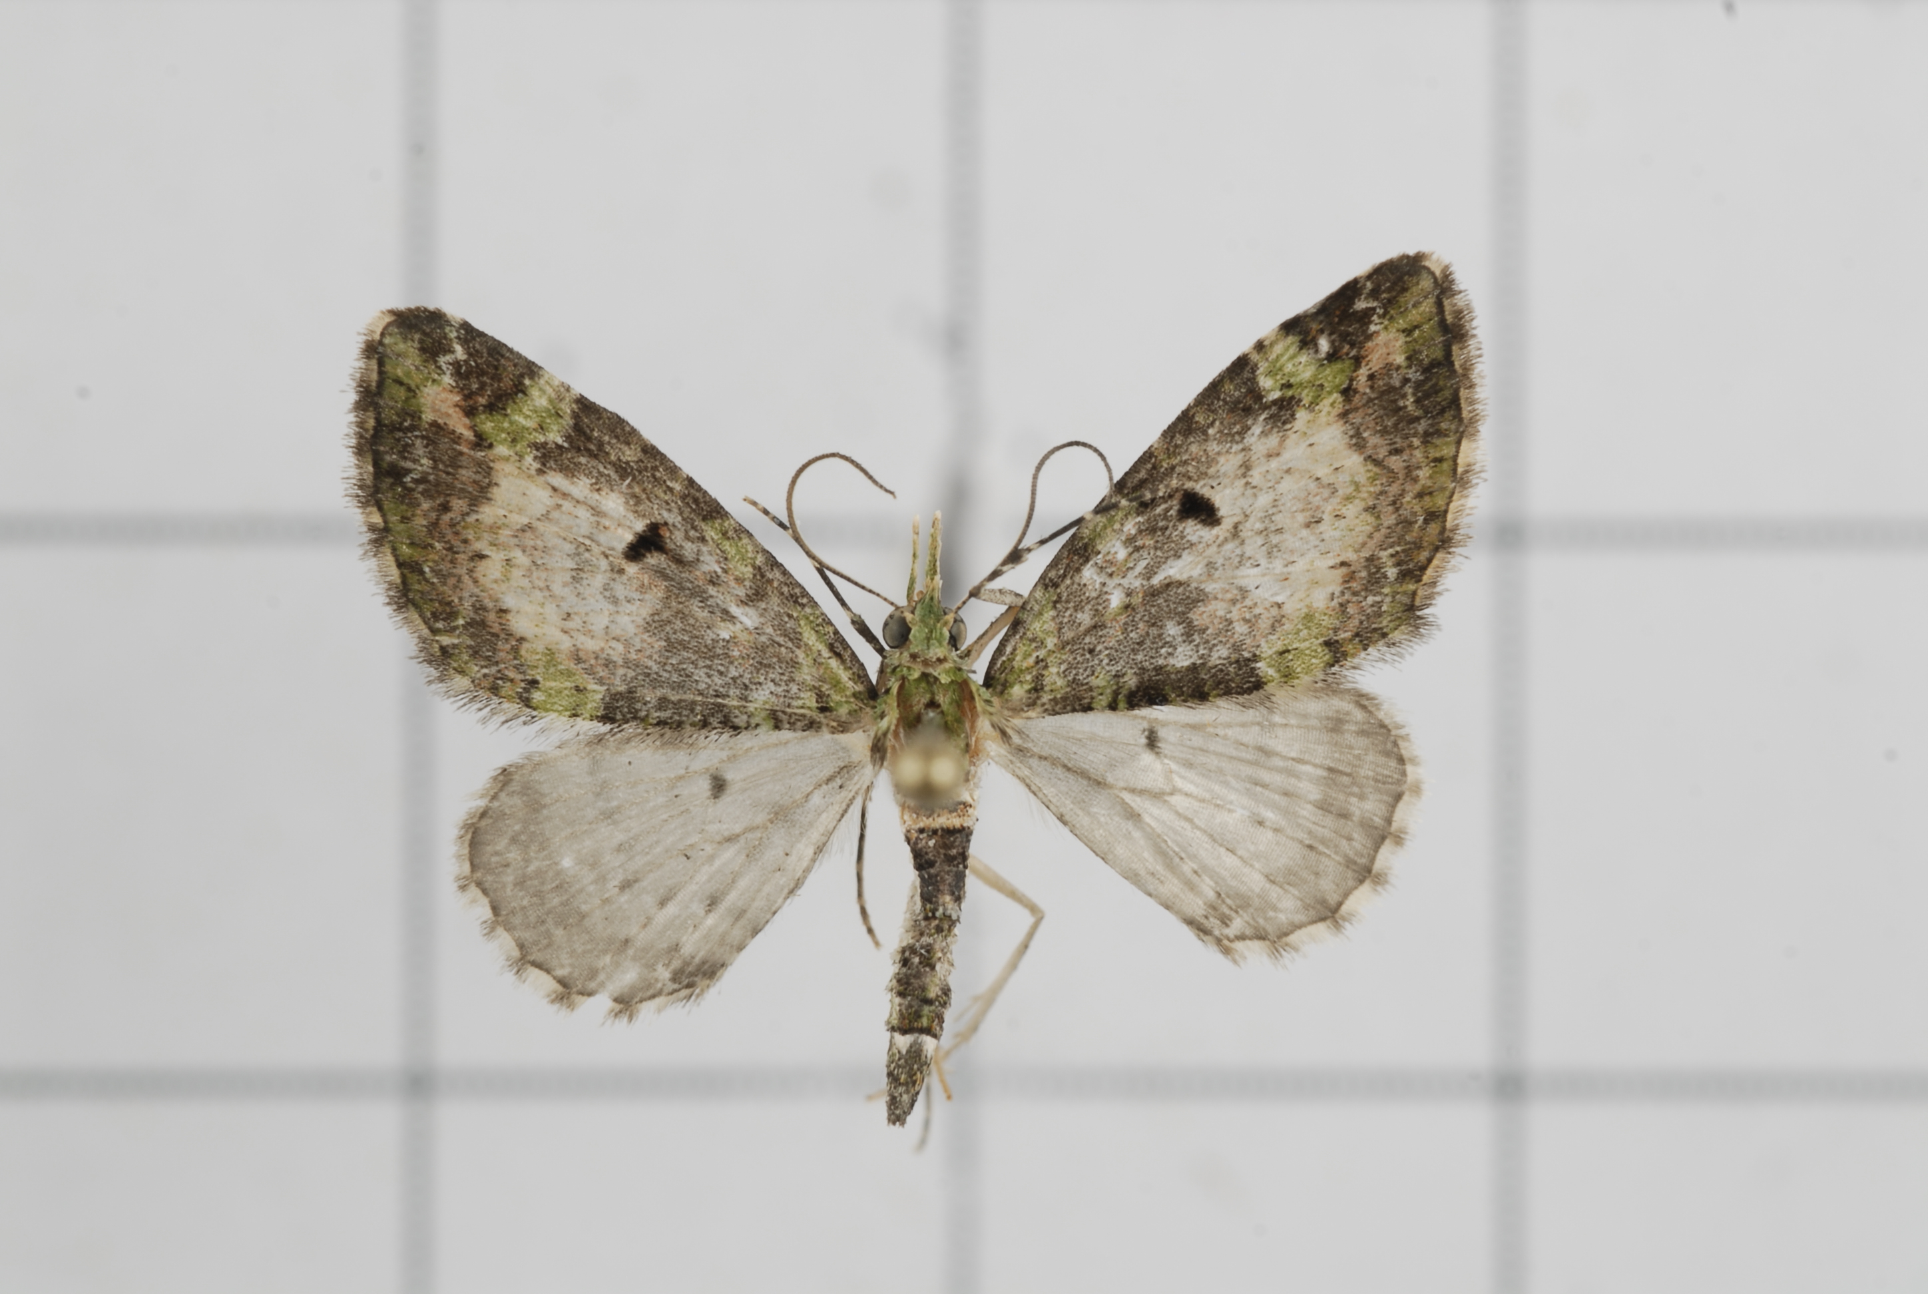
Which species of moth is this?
Pasiphila palpata
